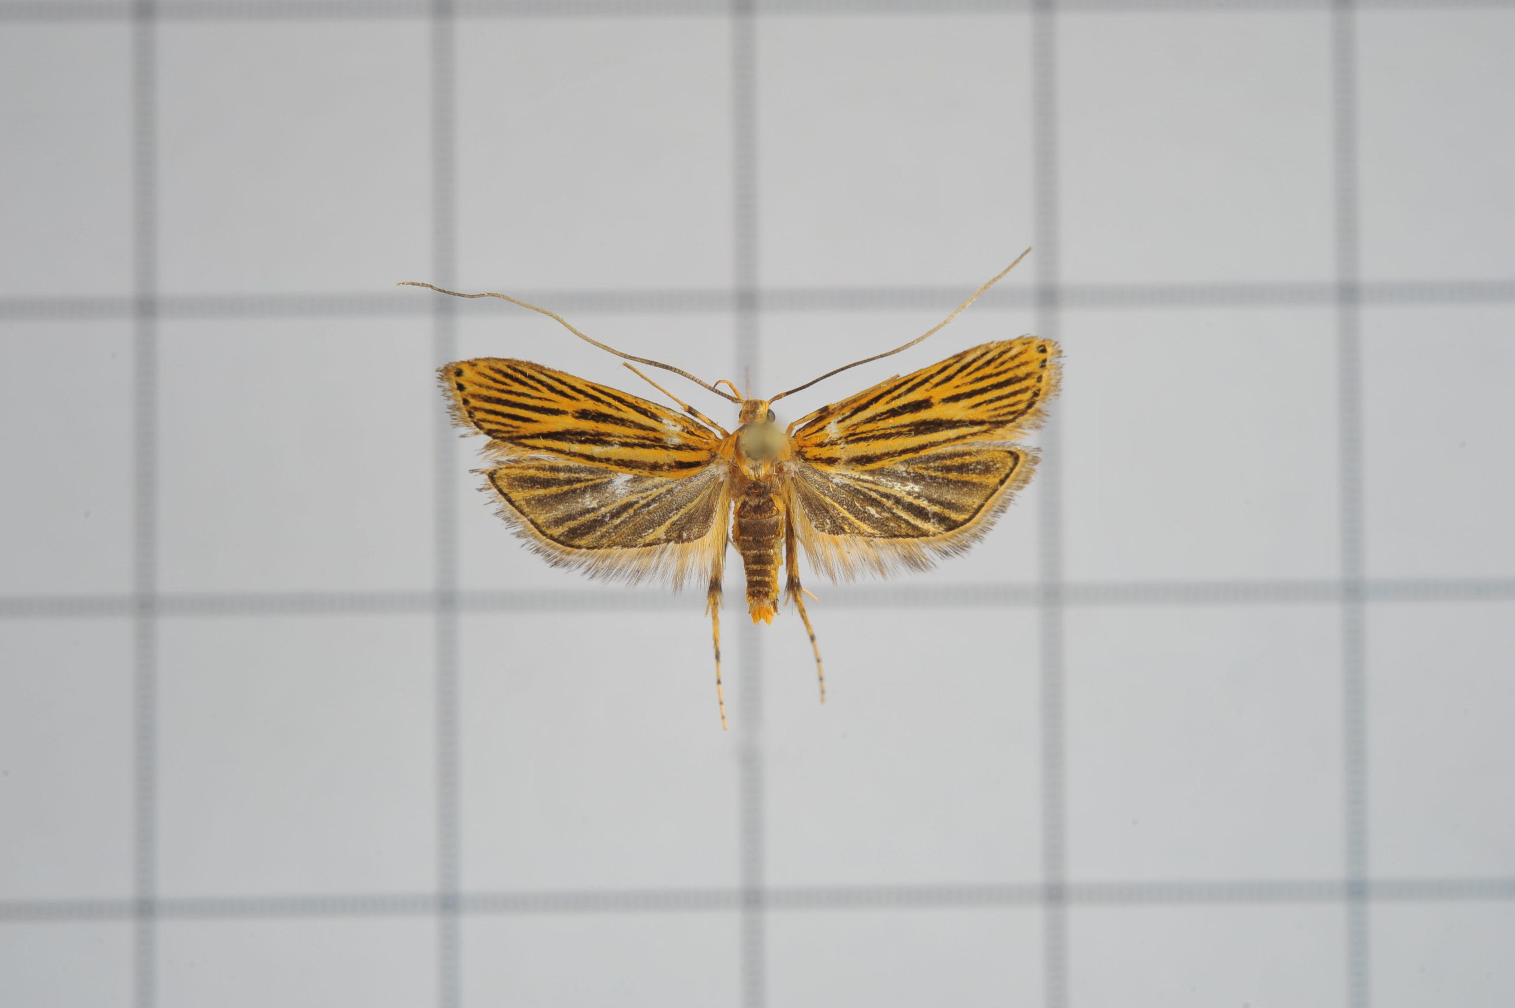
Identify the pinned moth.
Caveana senuri
